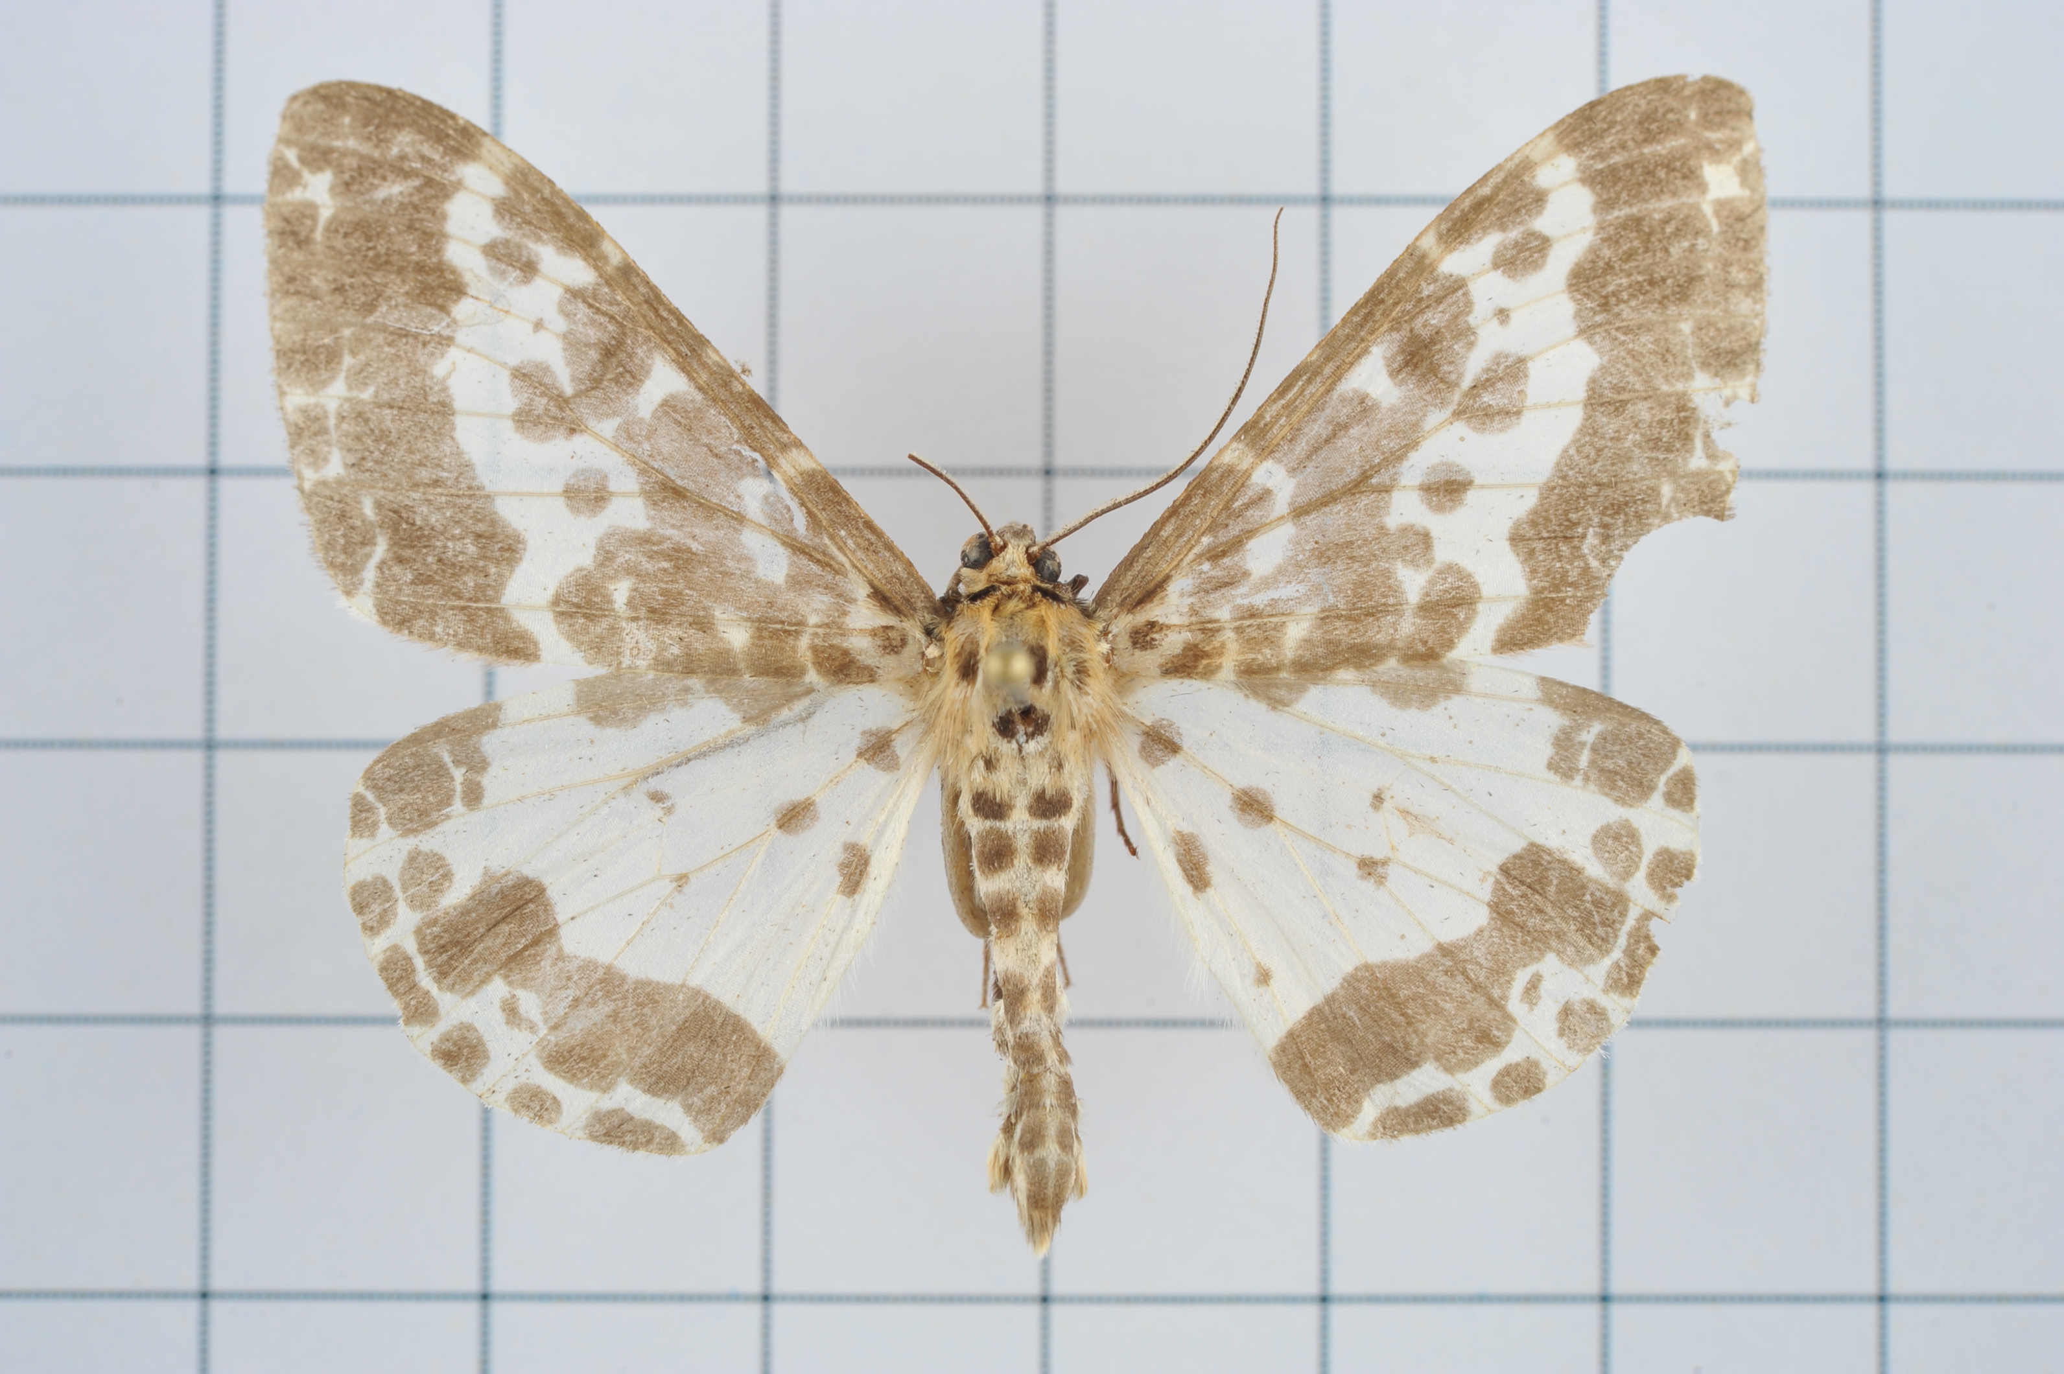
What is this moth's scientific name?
Pogonopygia pavida pavida
